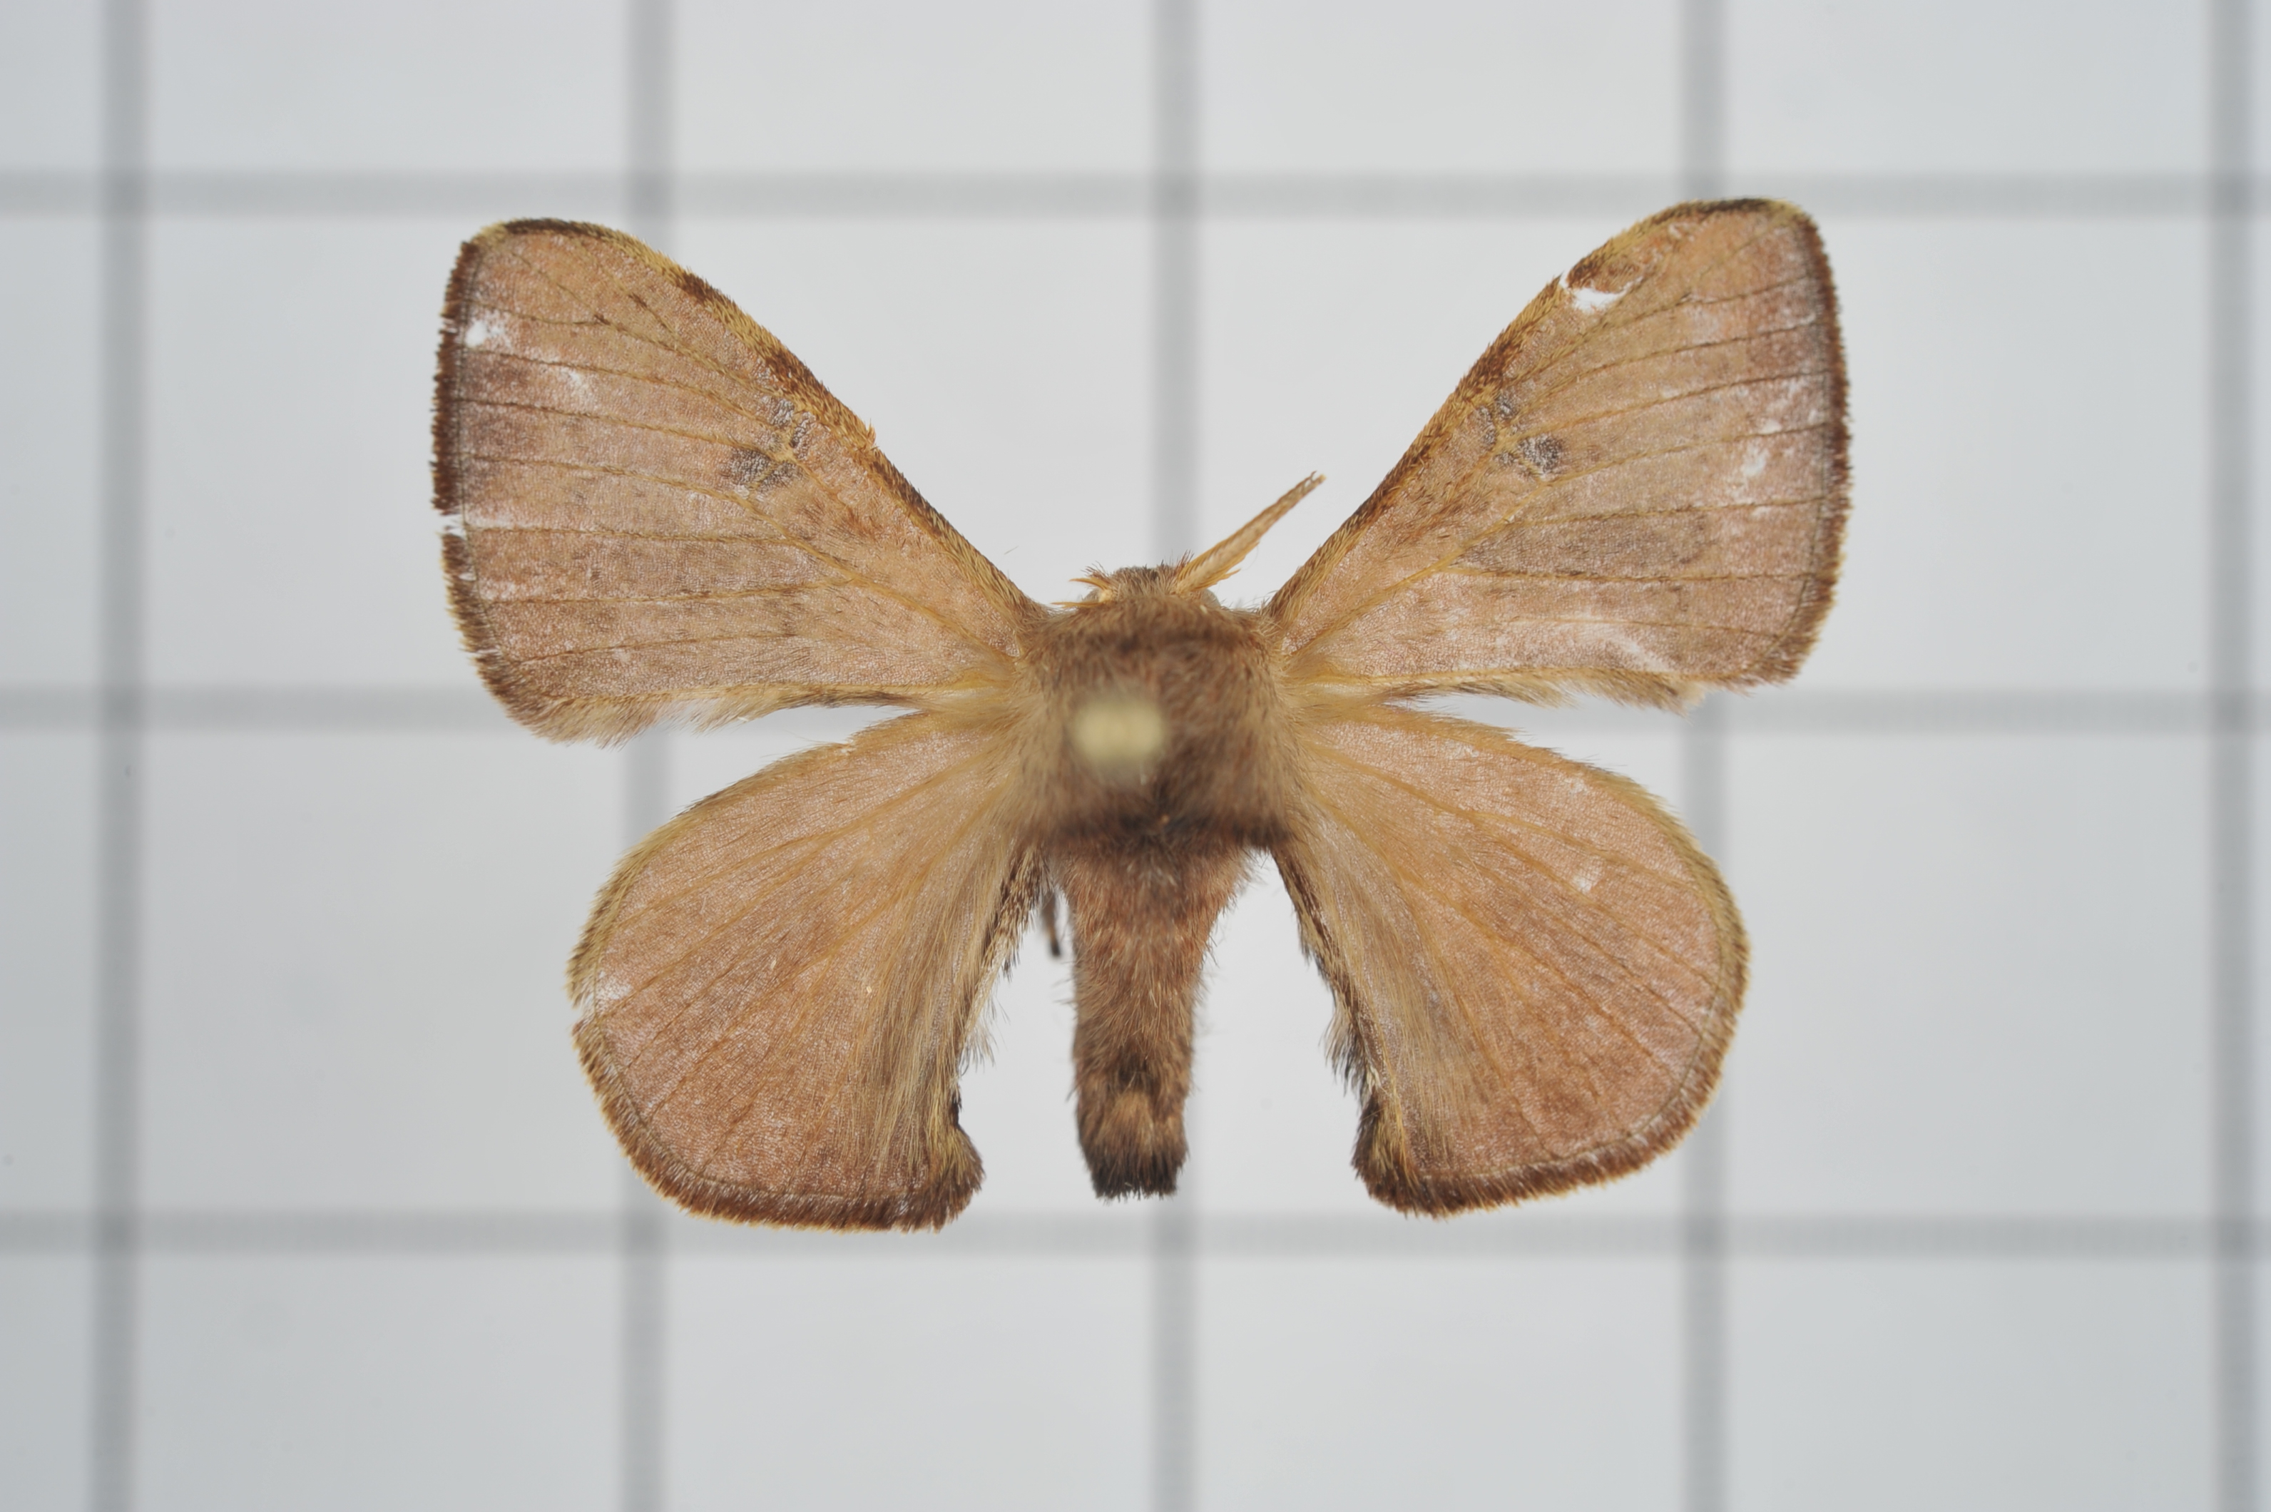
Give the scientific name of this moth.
Trilocha varians
